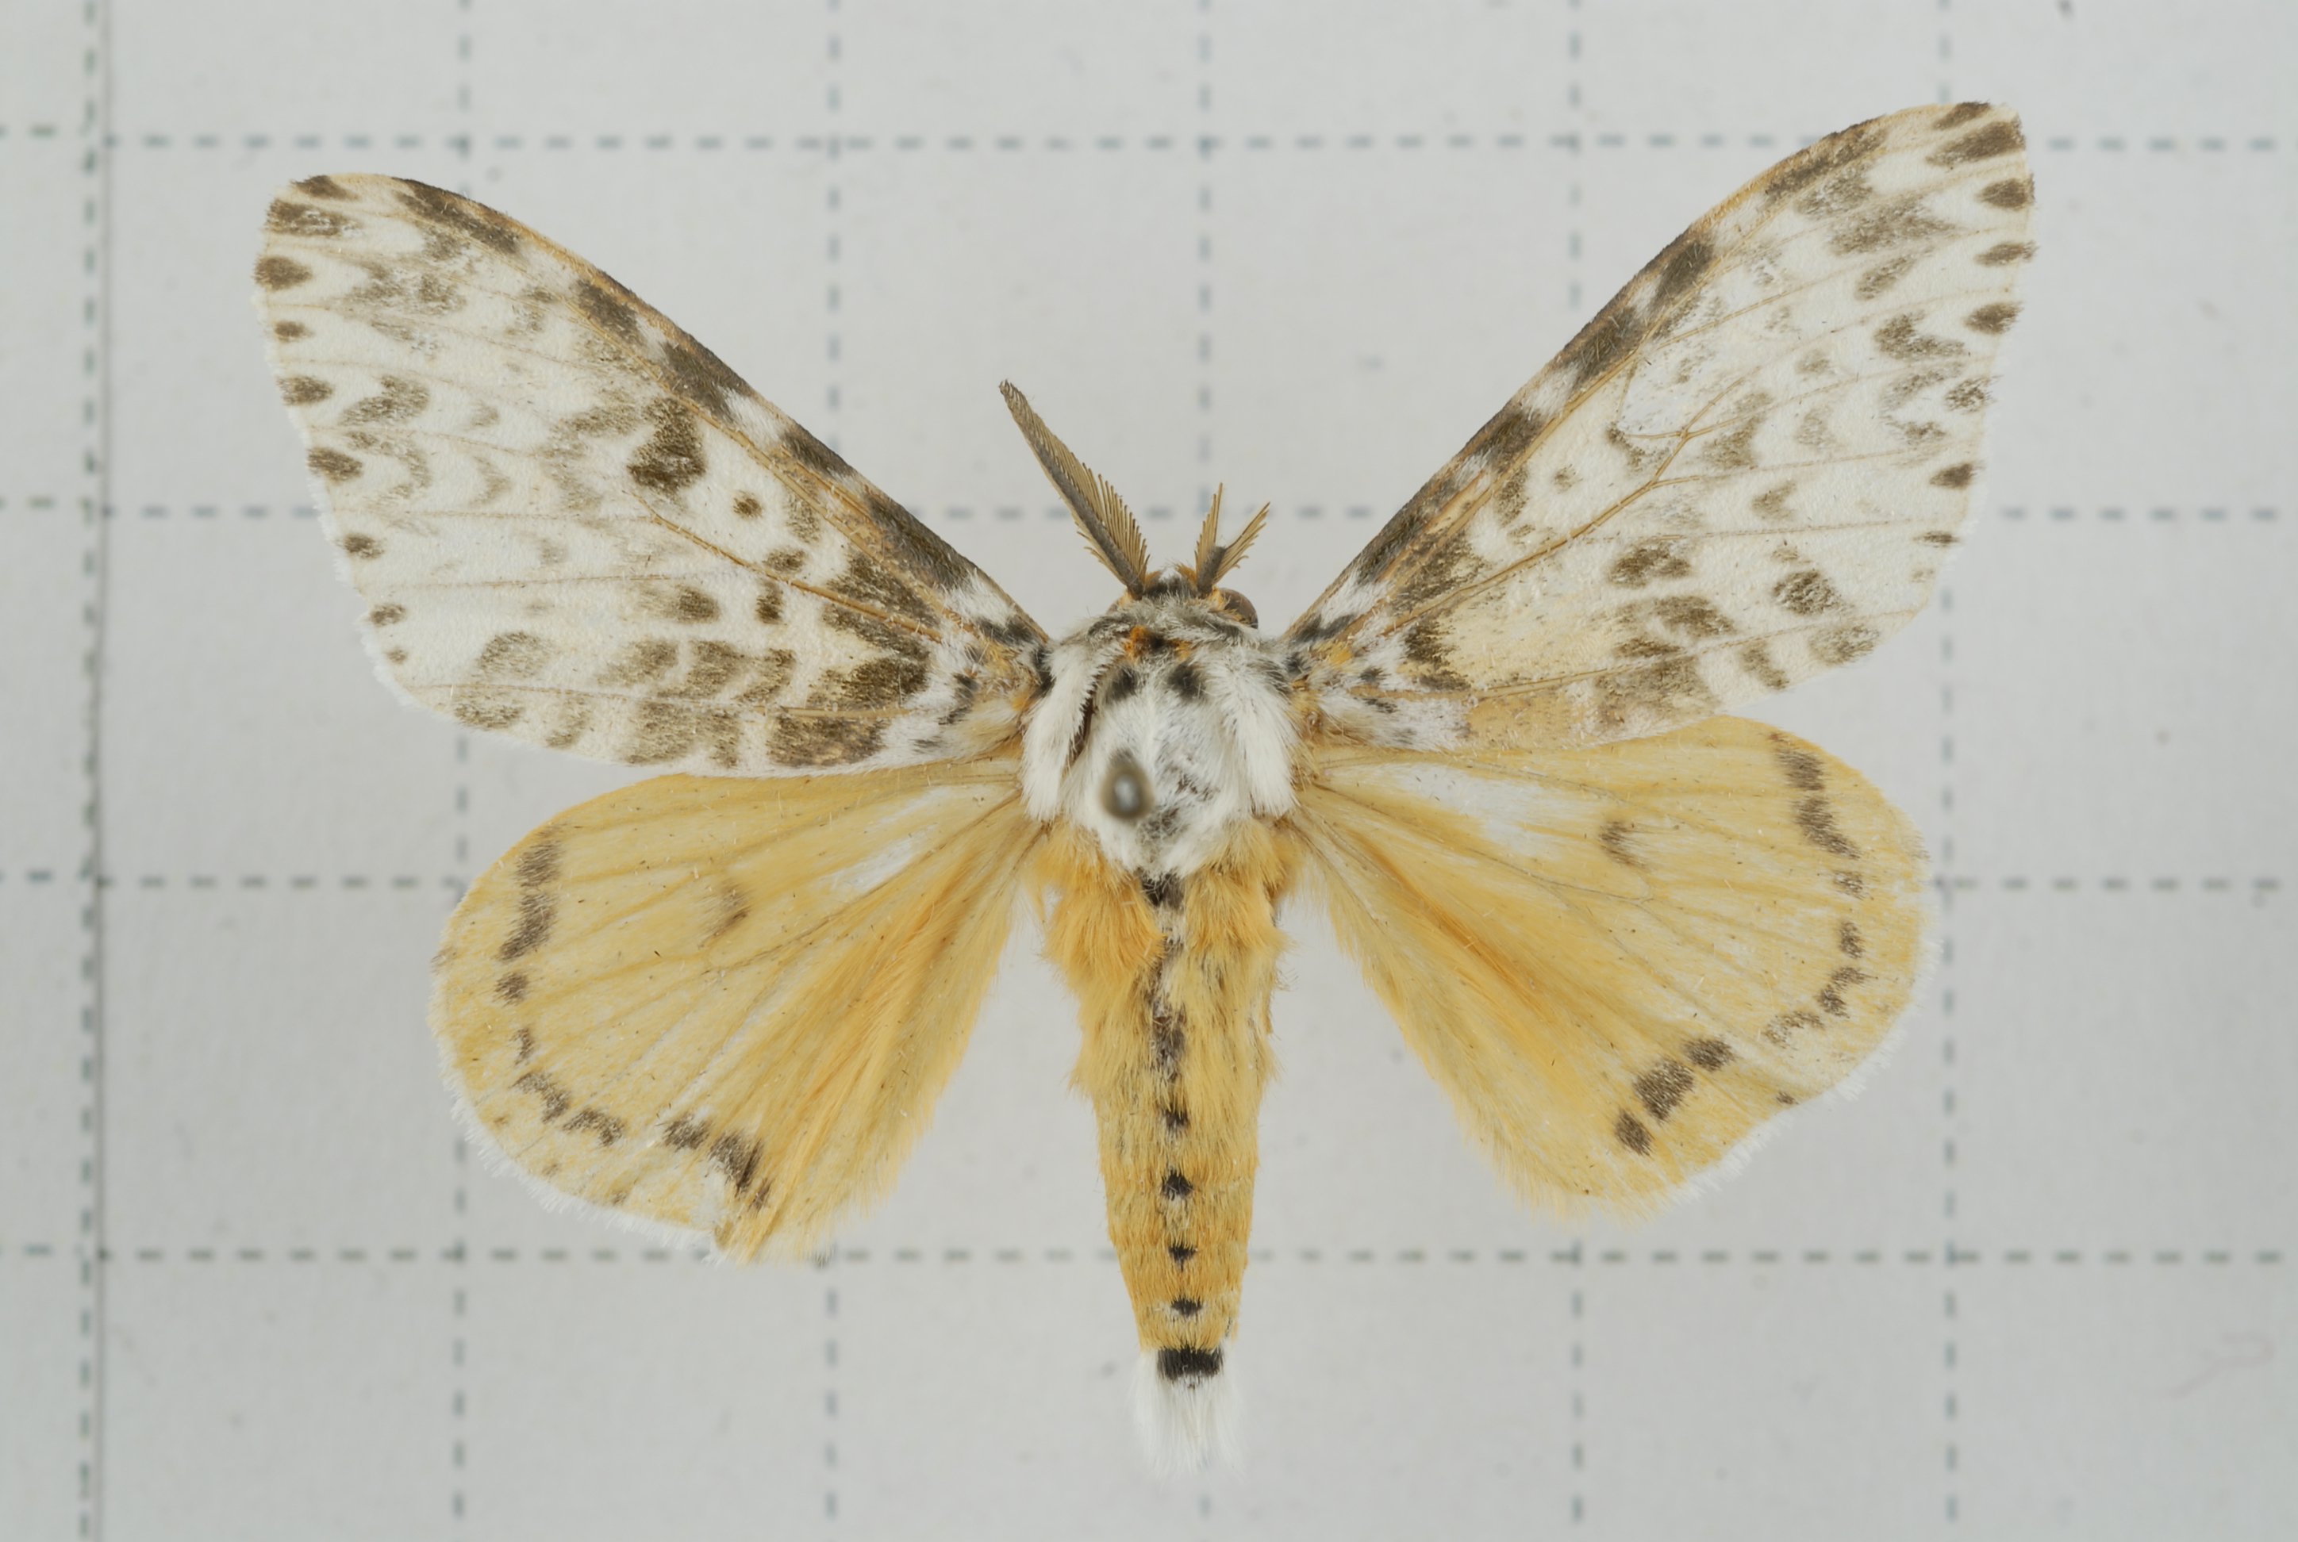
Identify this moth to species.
Lymantria mathura subpallida
